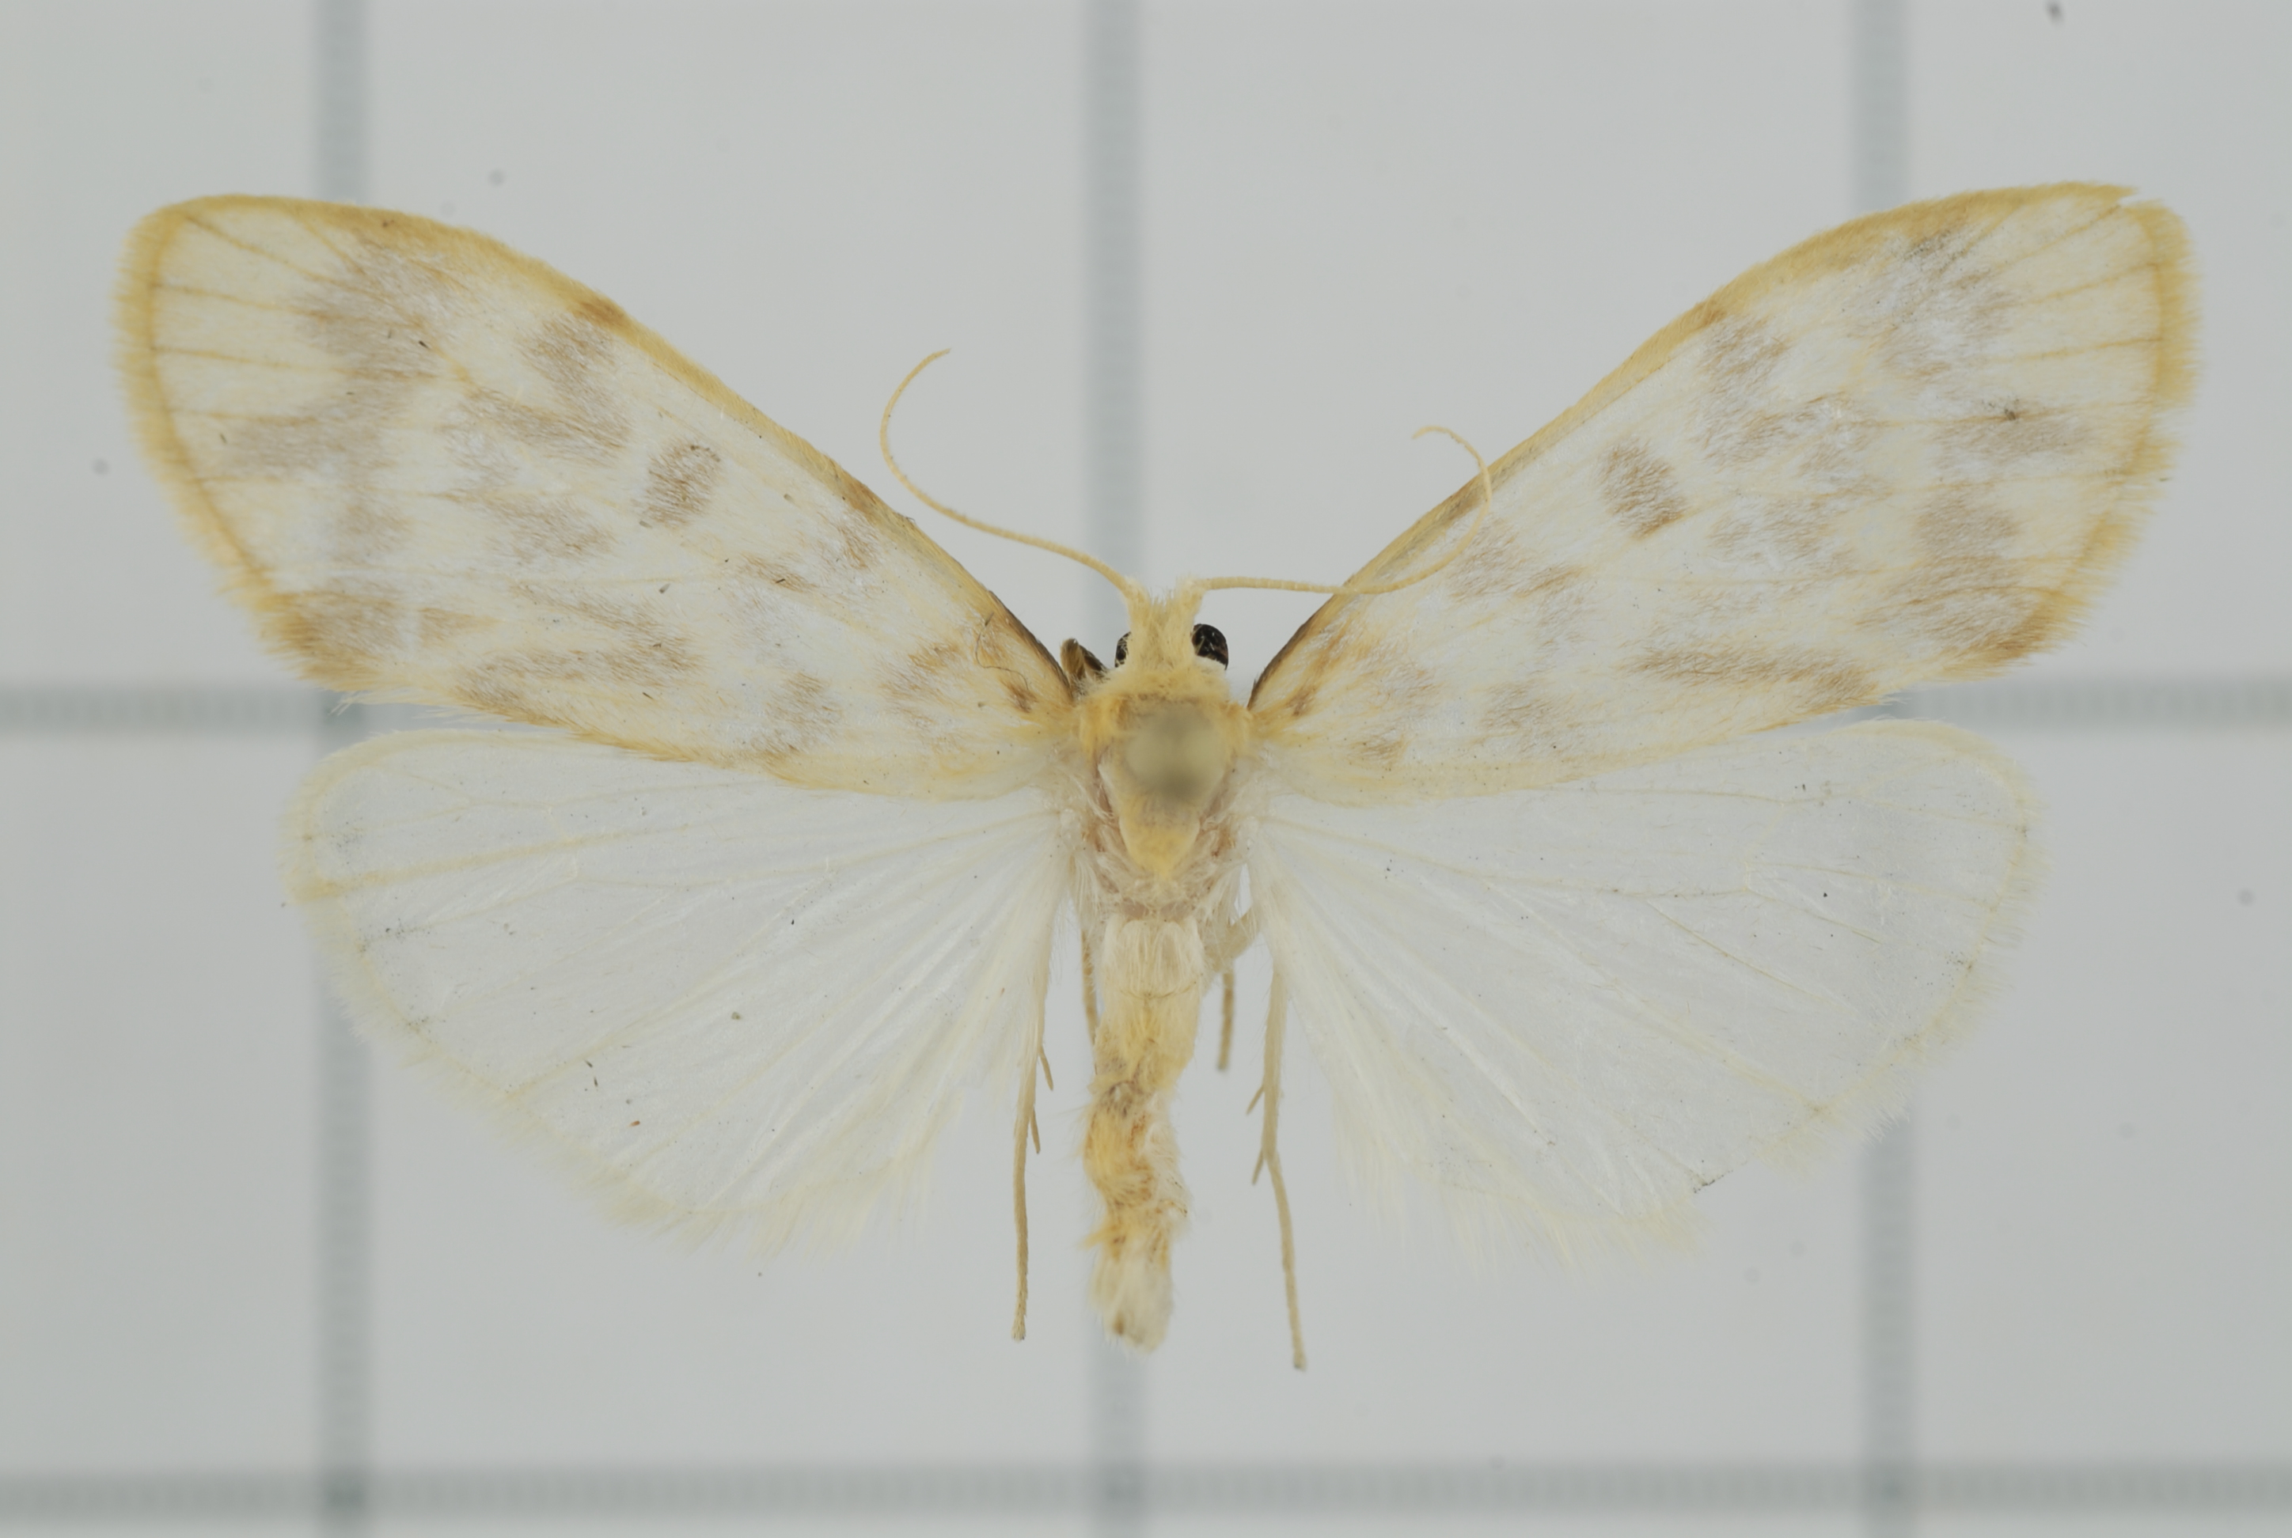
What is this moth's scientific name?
Hemipsilia coavestis
